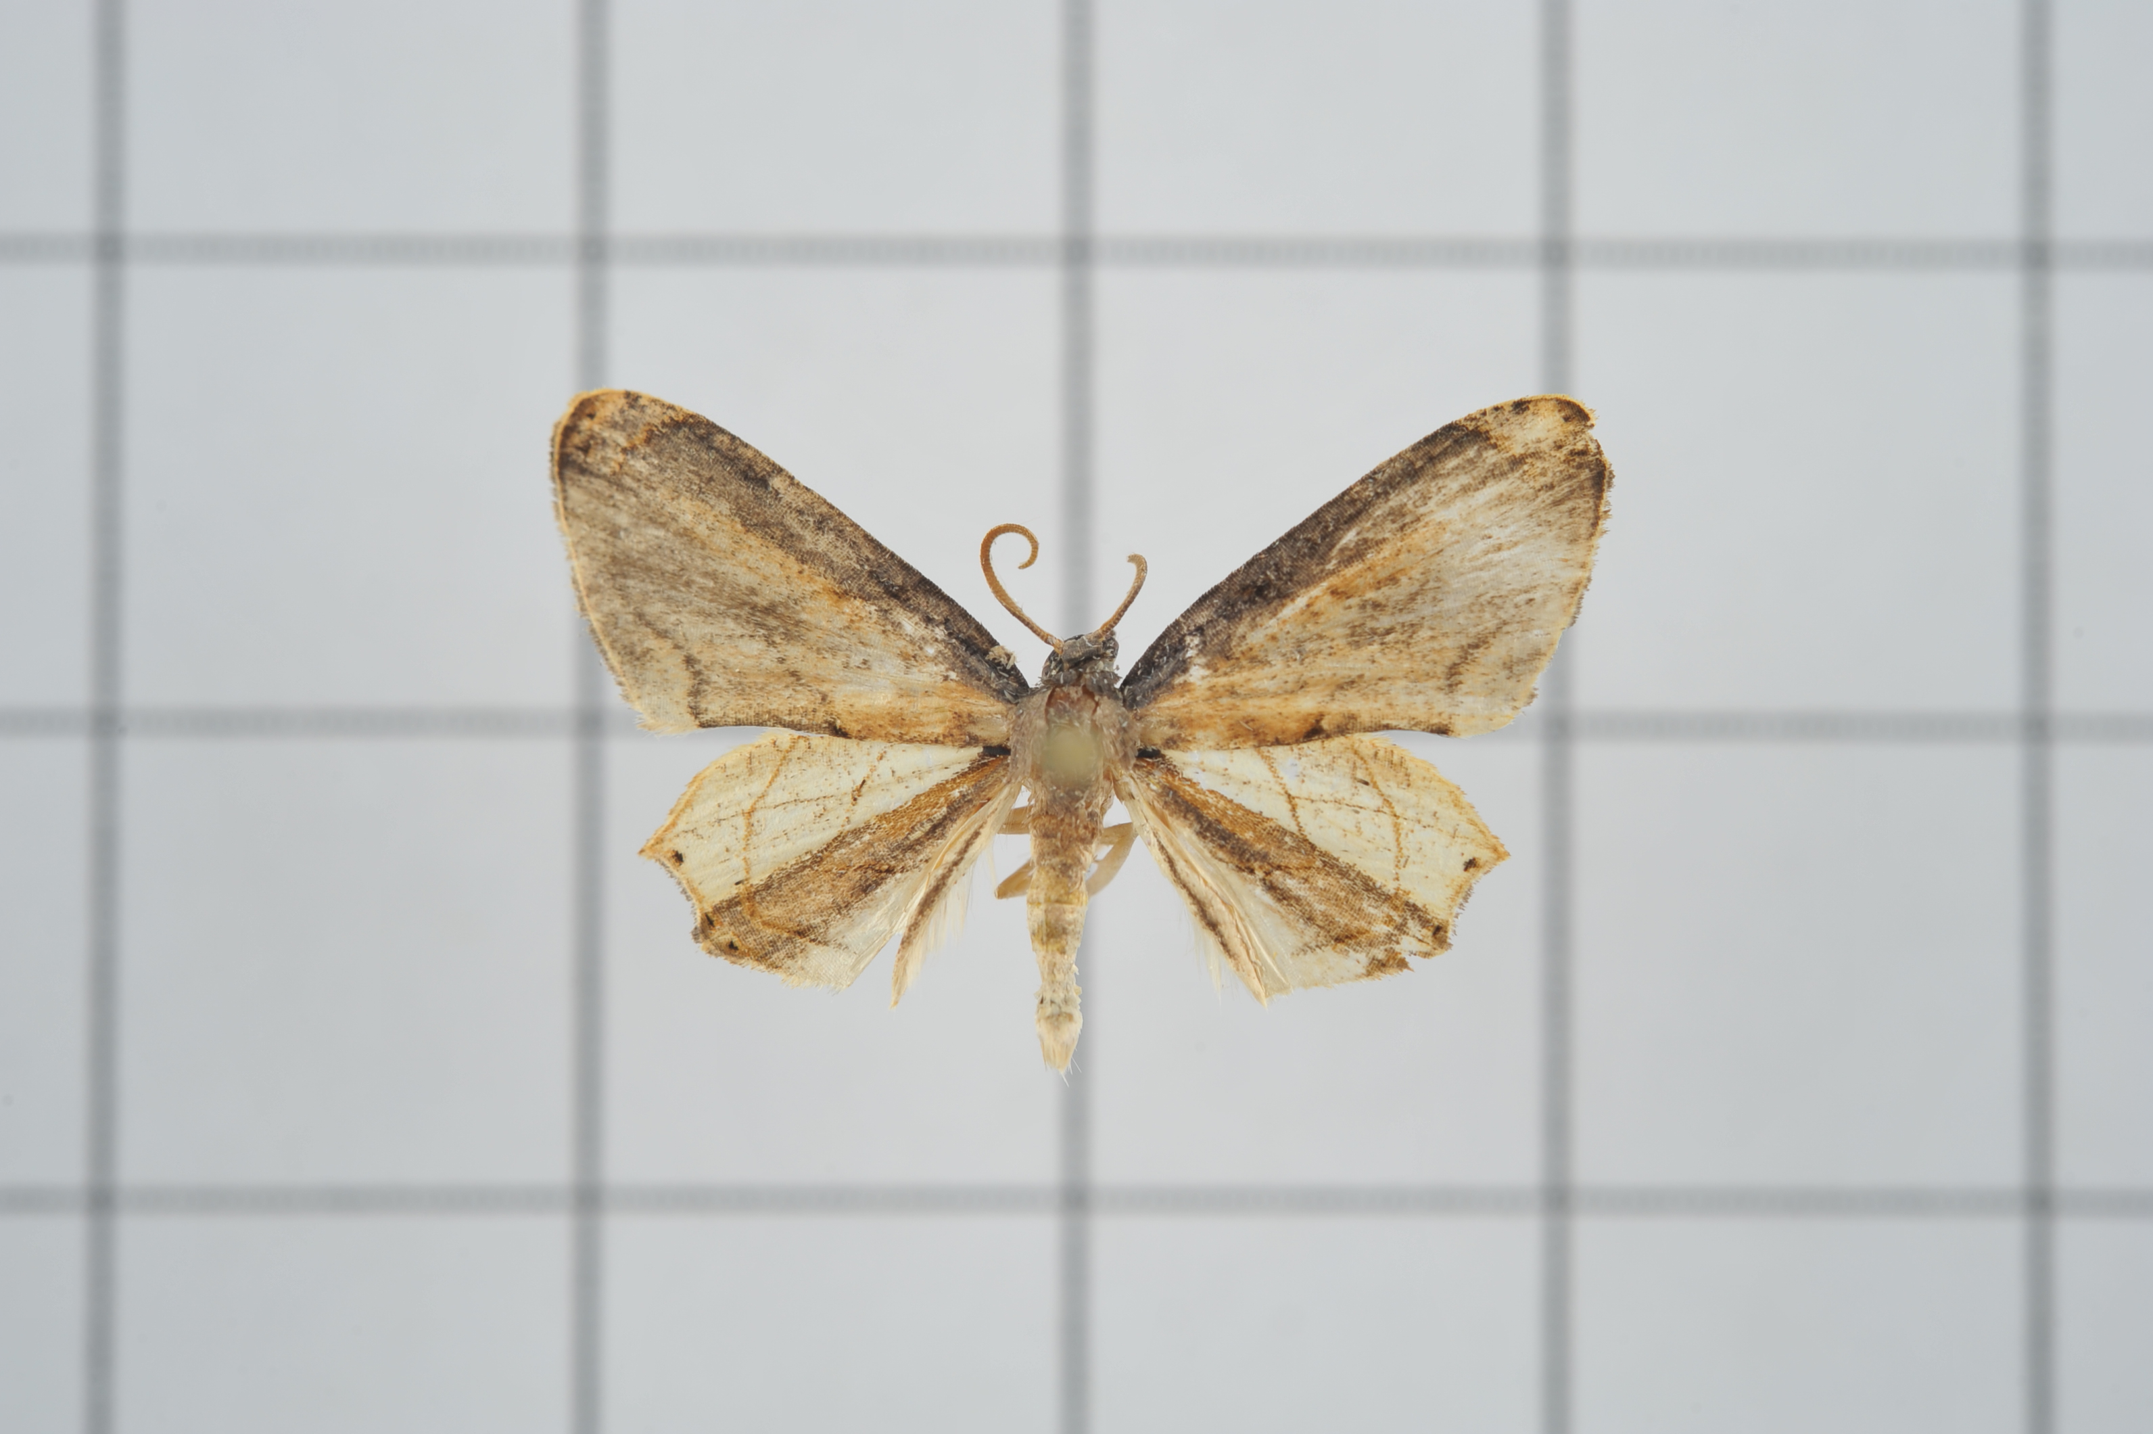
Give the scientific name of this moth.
Warreniplema fumicosta
